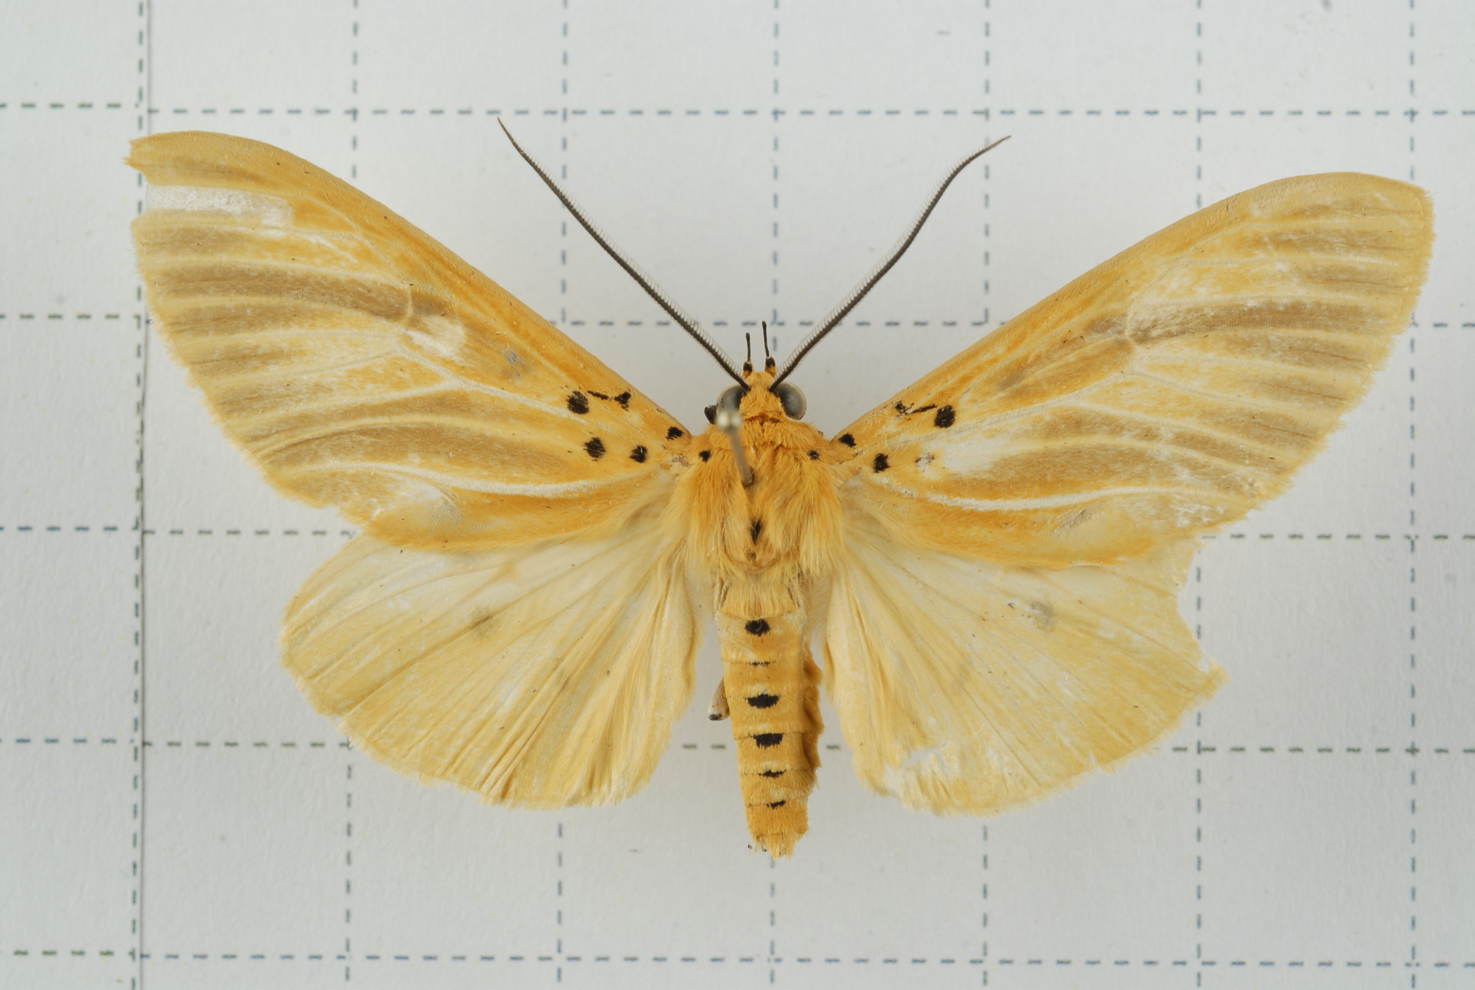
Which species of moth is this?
Asota egens confinis
